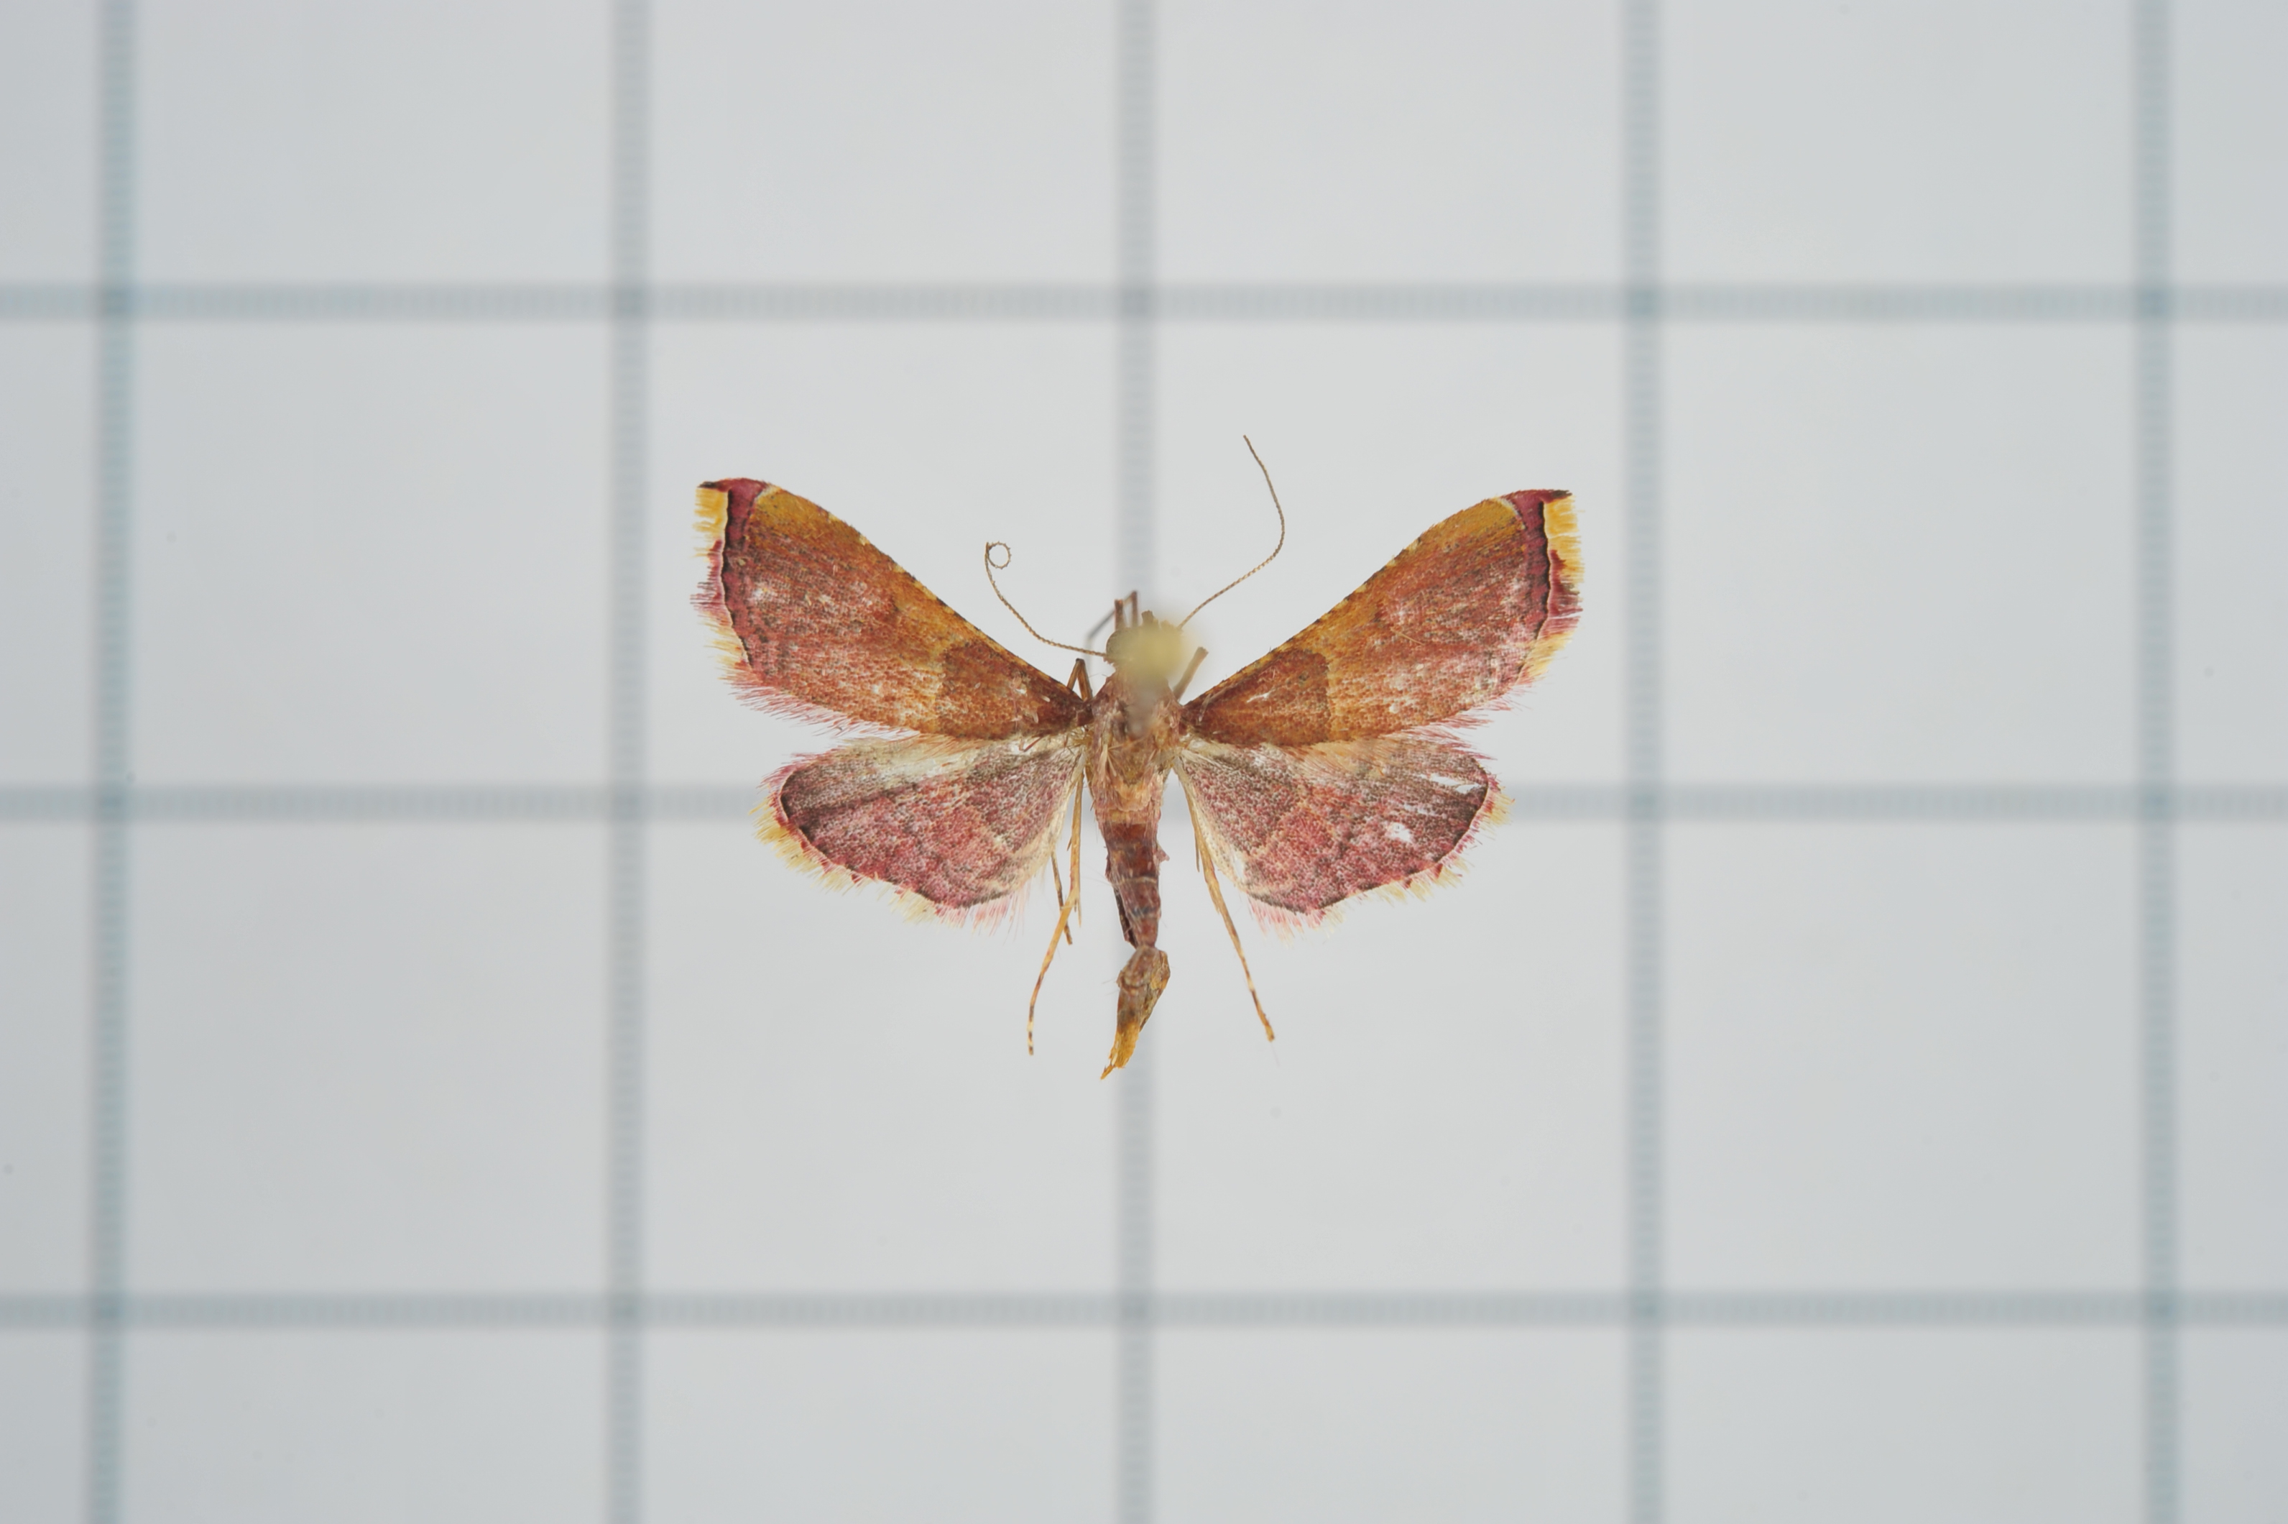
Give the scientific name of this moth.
Endotricha olivacealis
